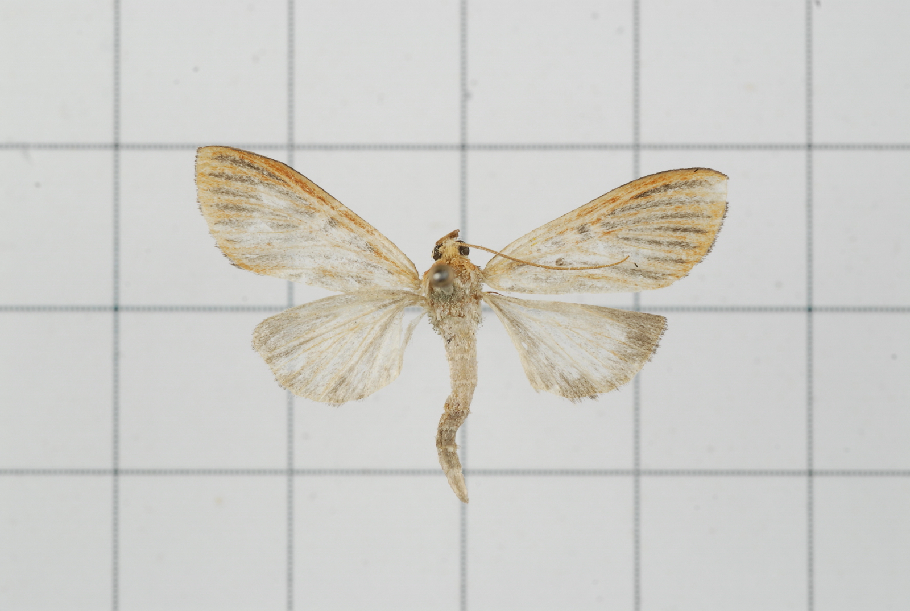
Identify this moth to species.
Tyspanodes striata
